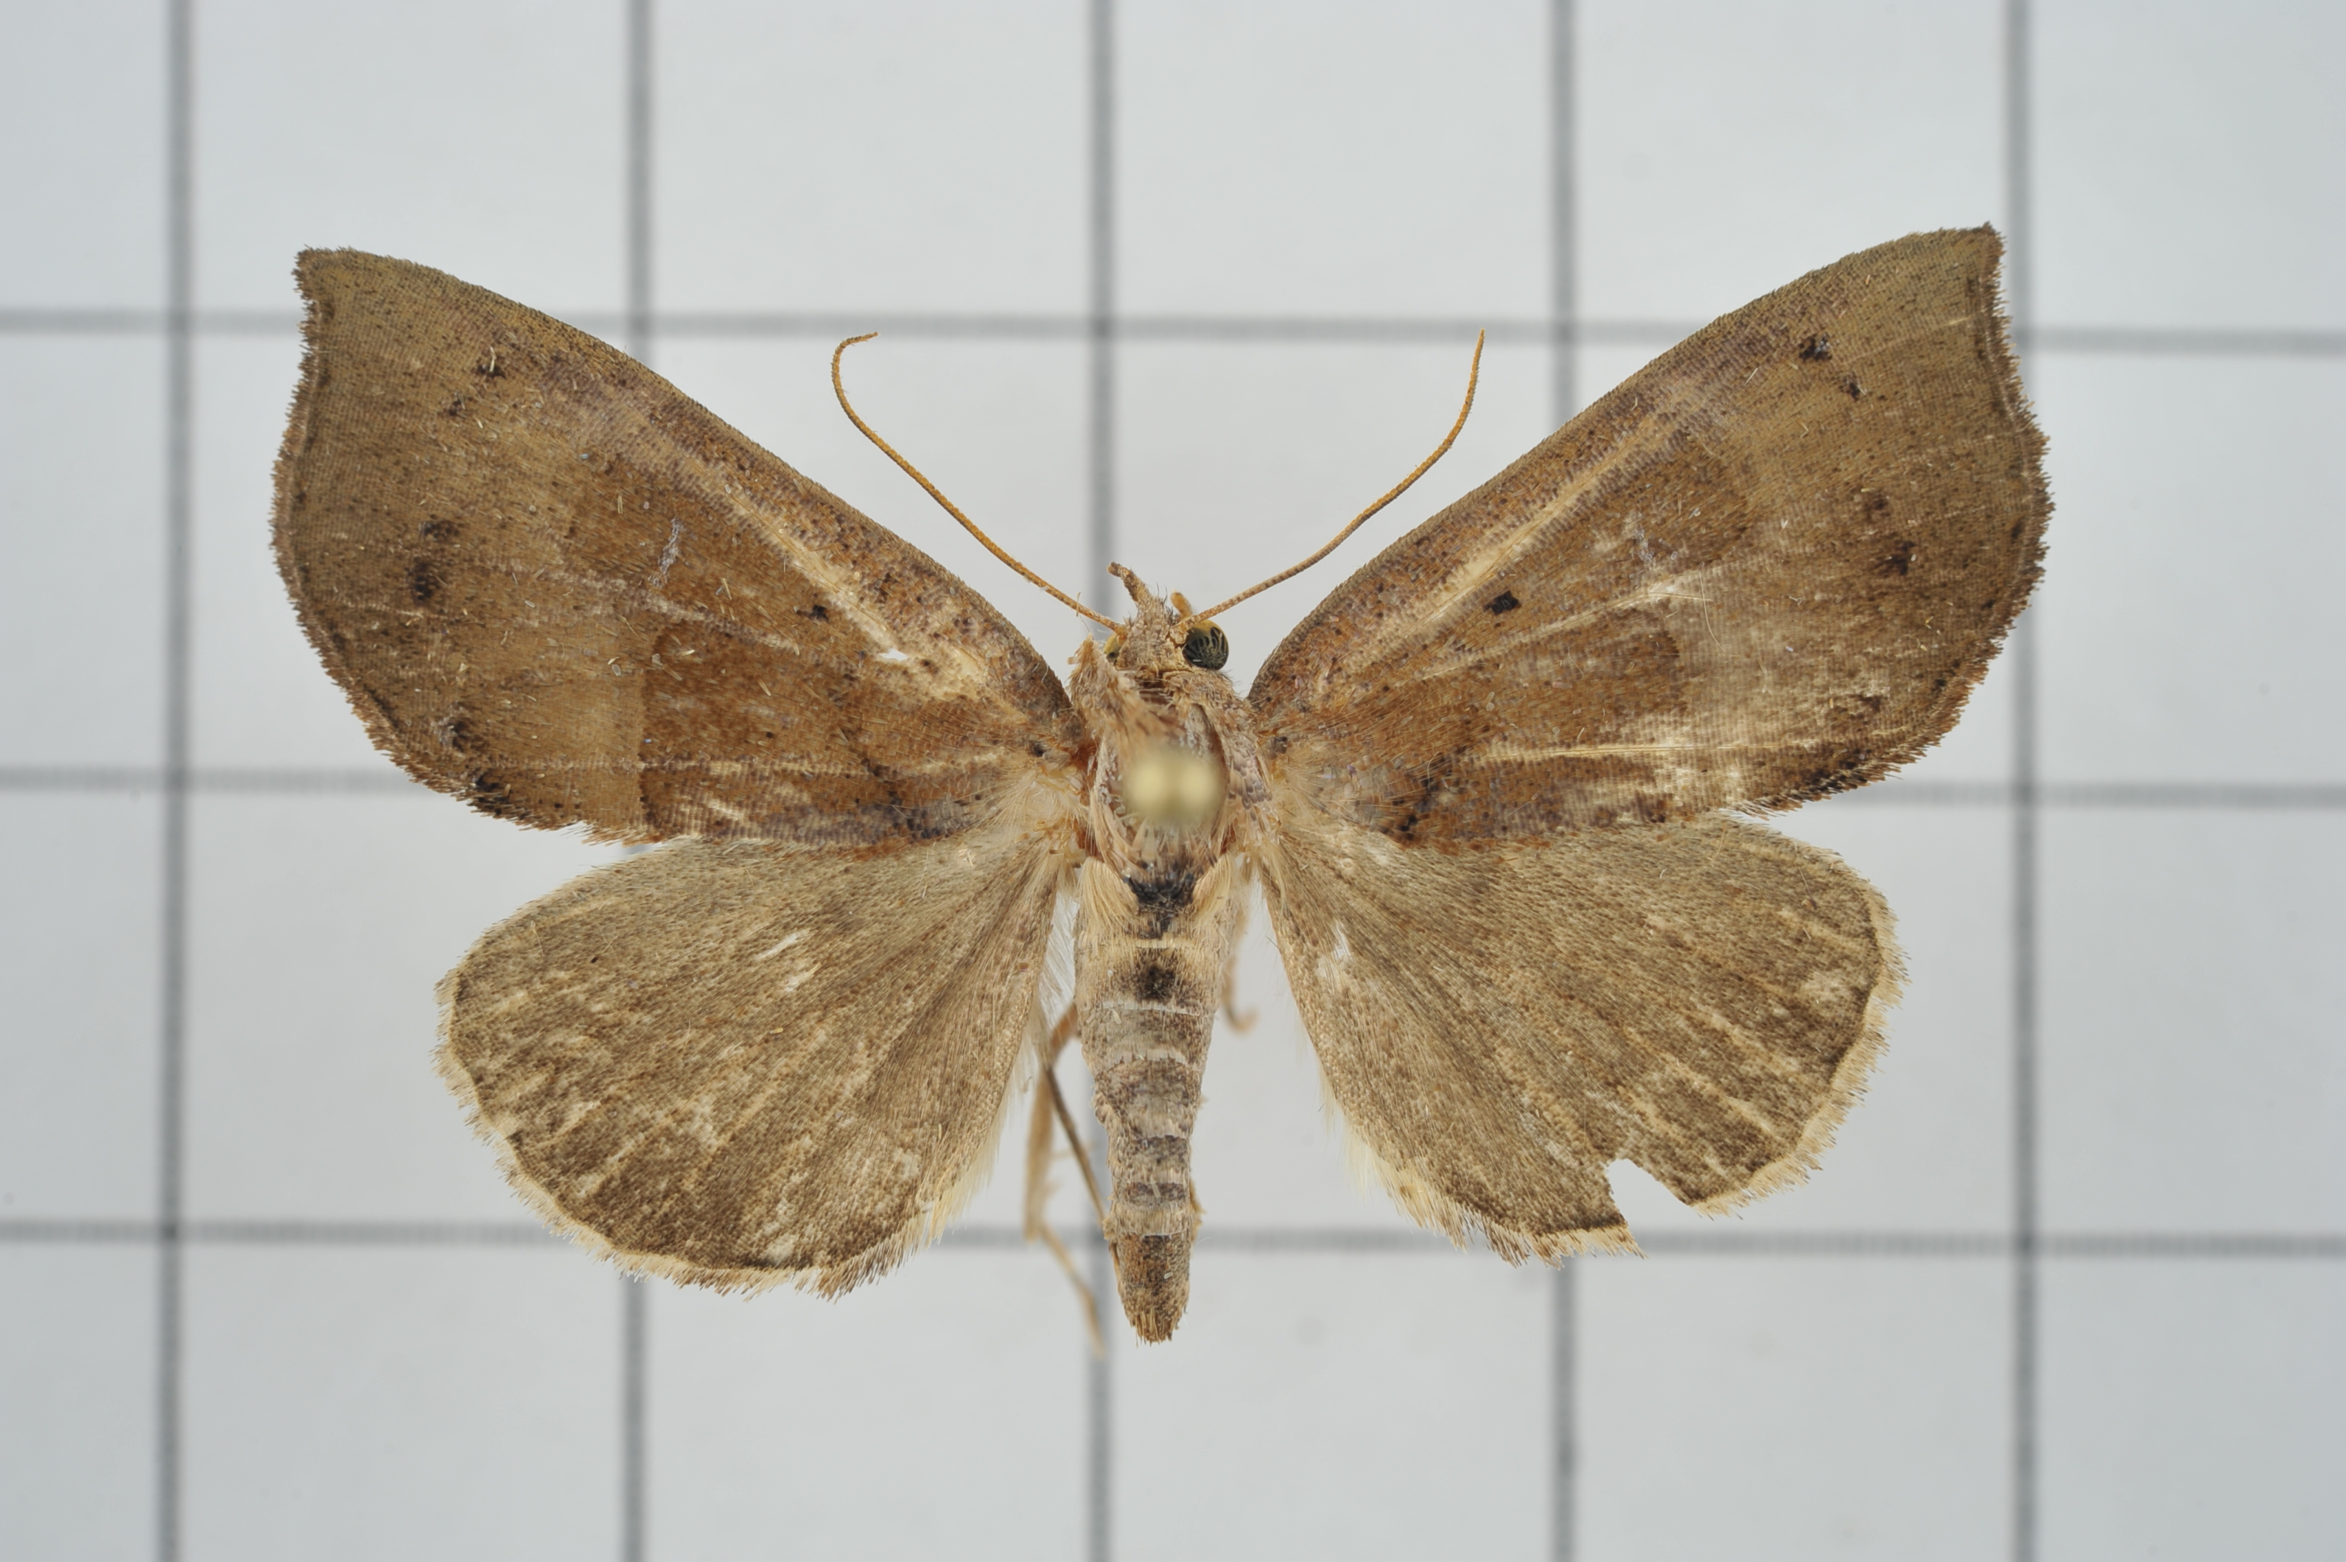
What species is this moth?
Hepatica indentalis
